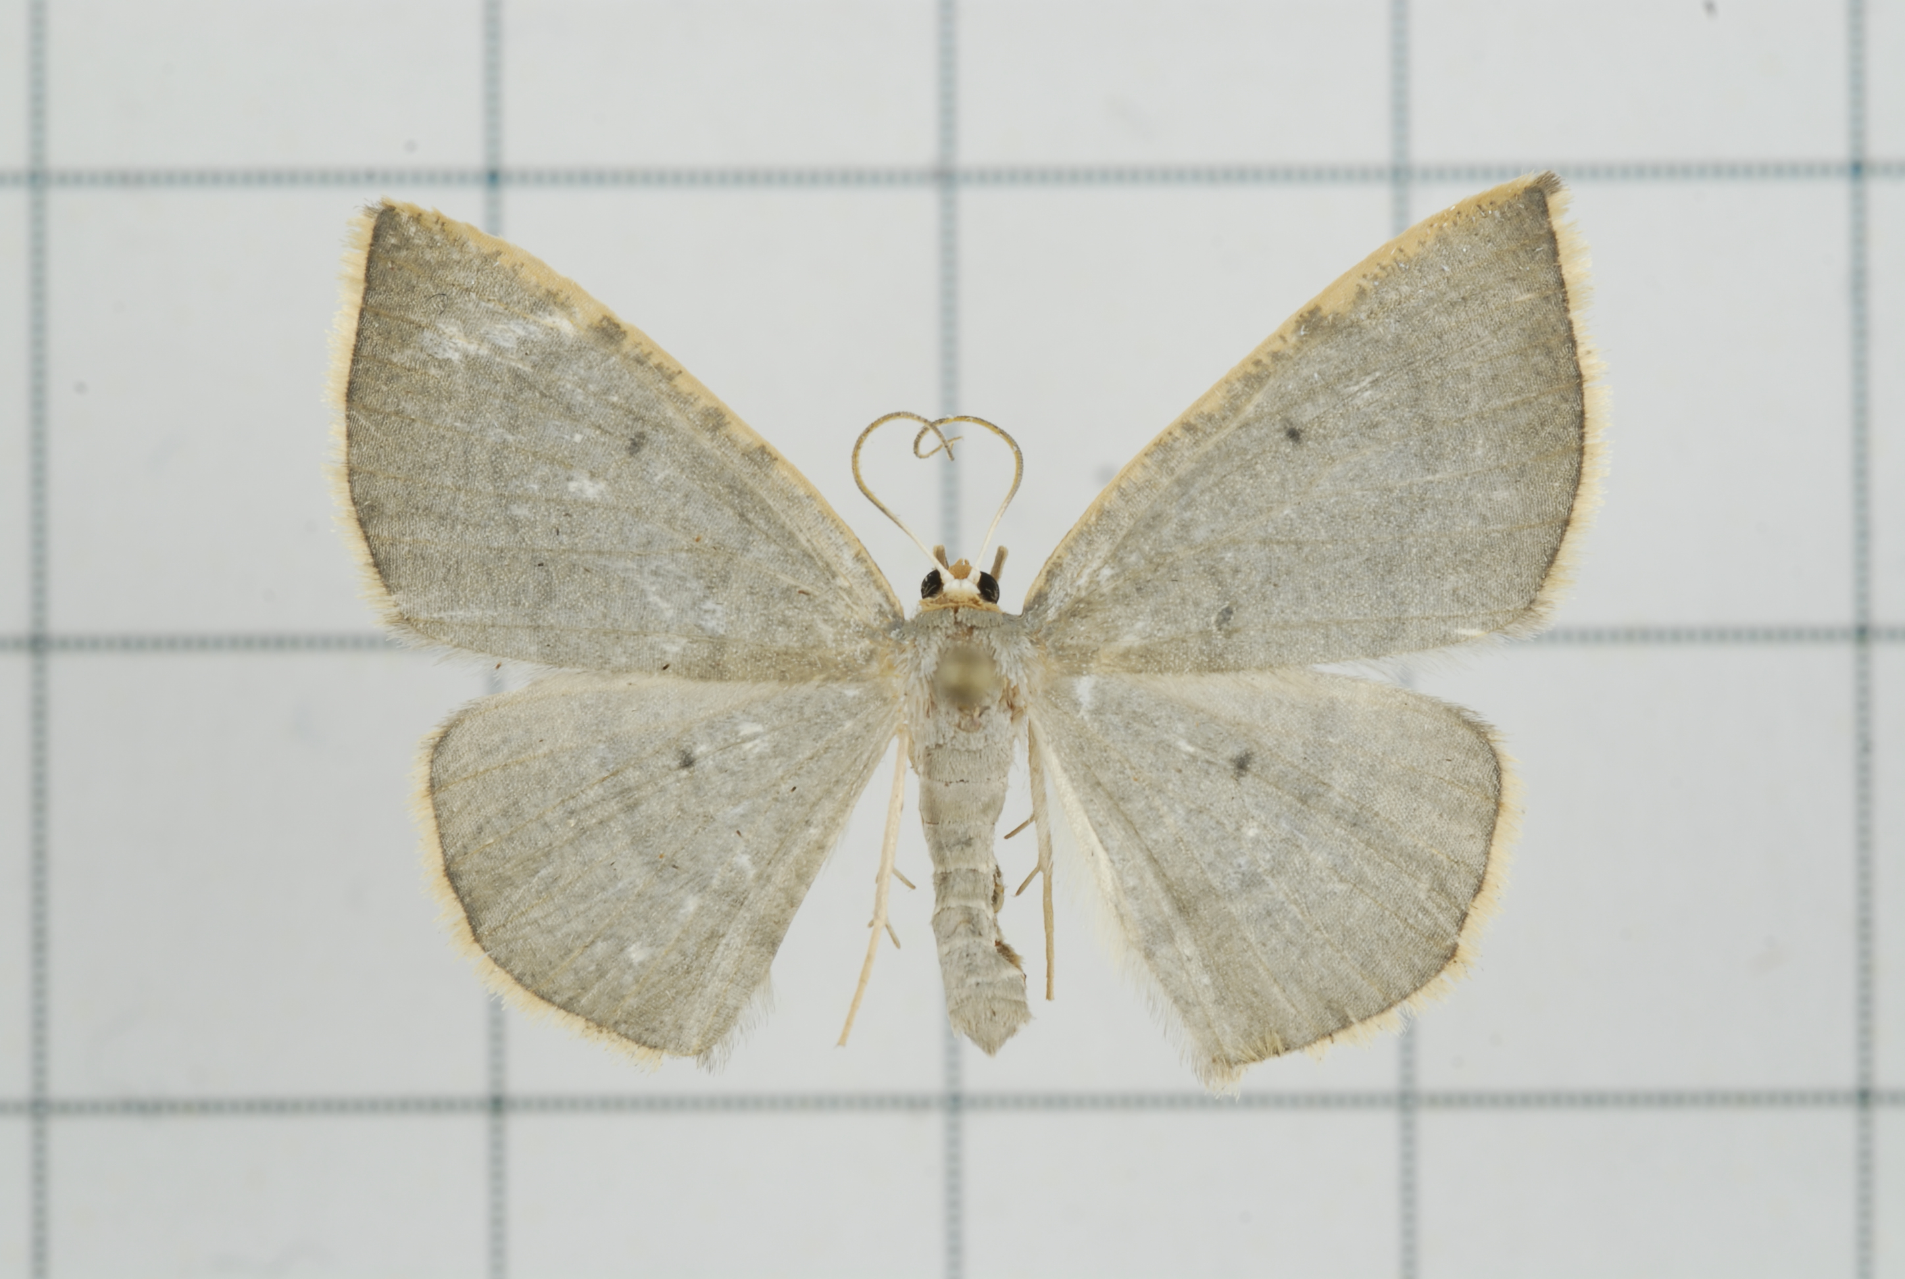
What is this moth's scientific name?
Rhynchobapta flavicostaria
